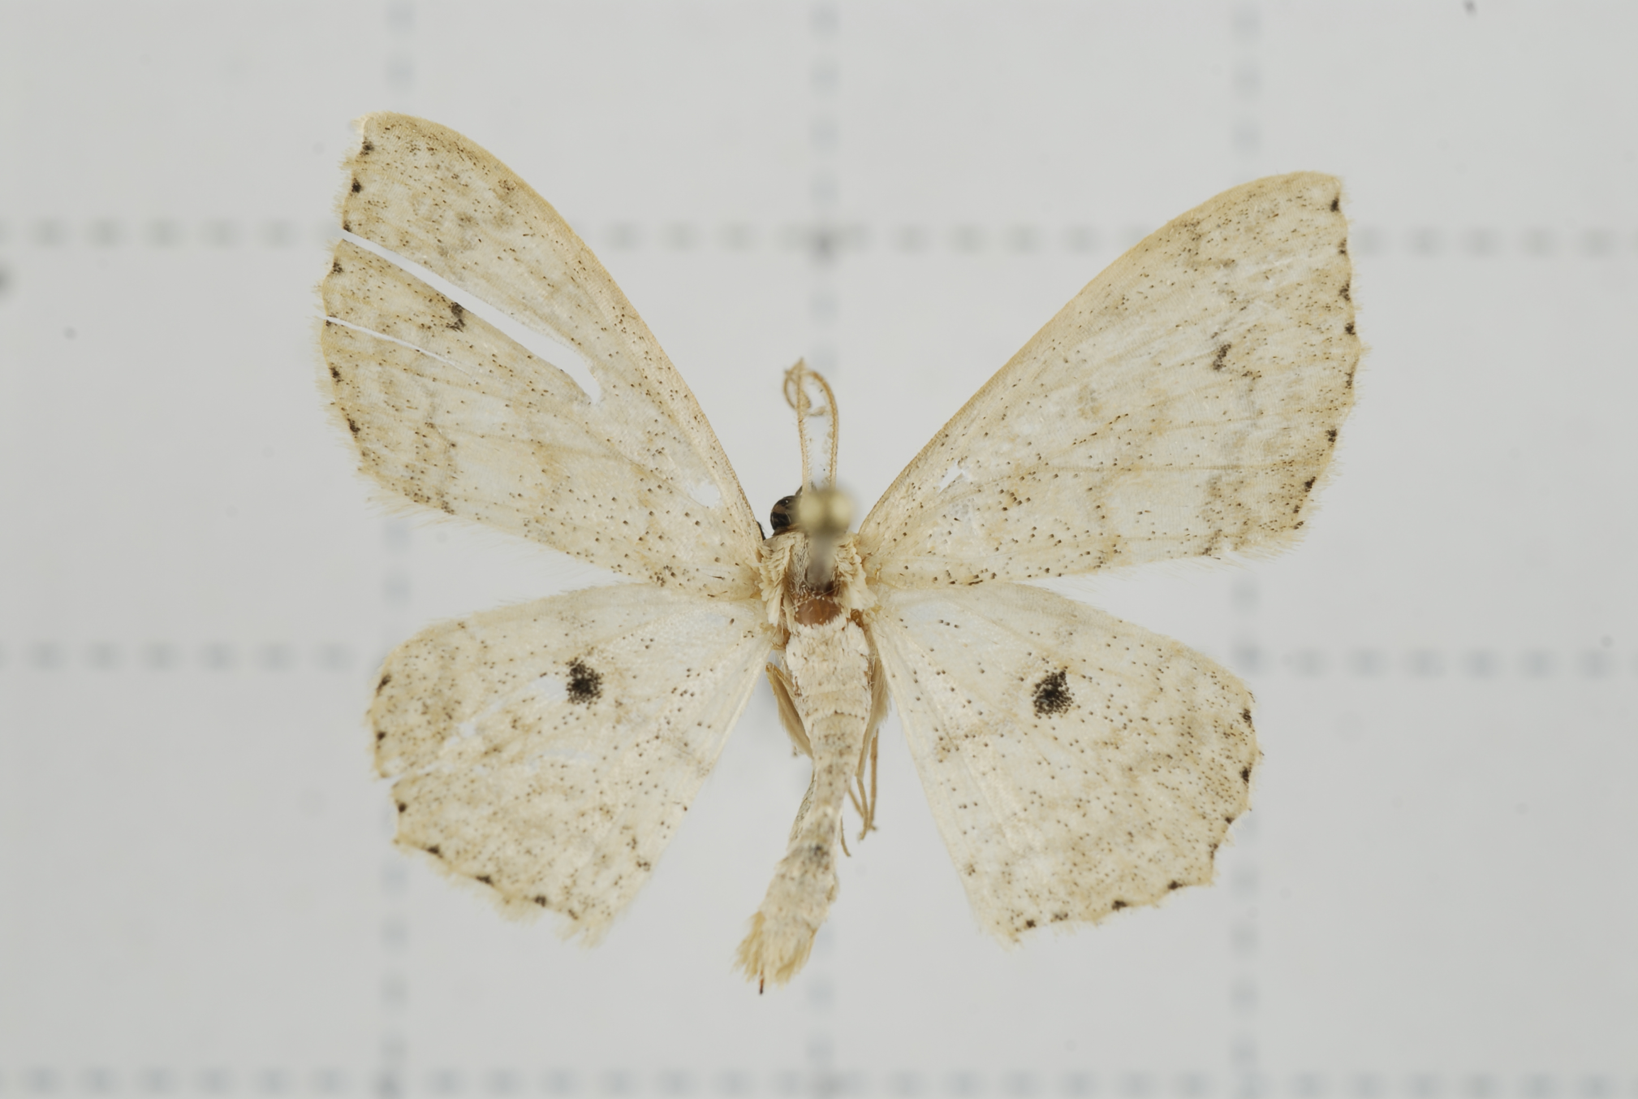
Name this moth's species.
Scopula punctatissima
